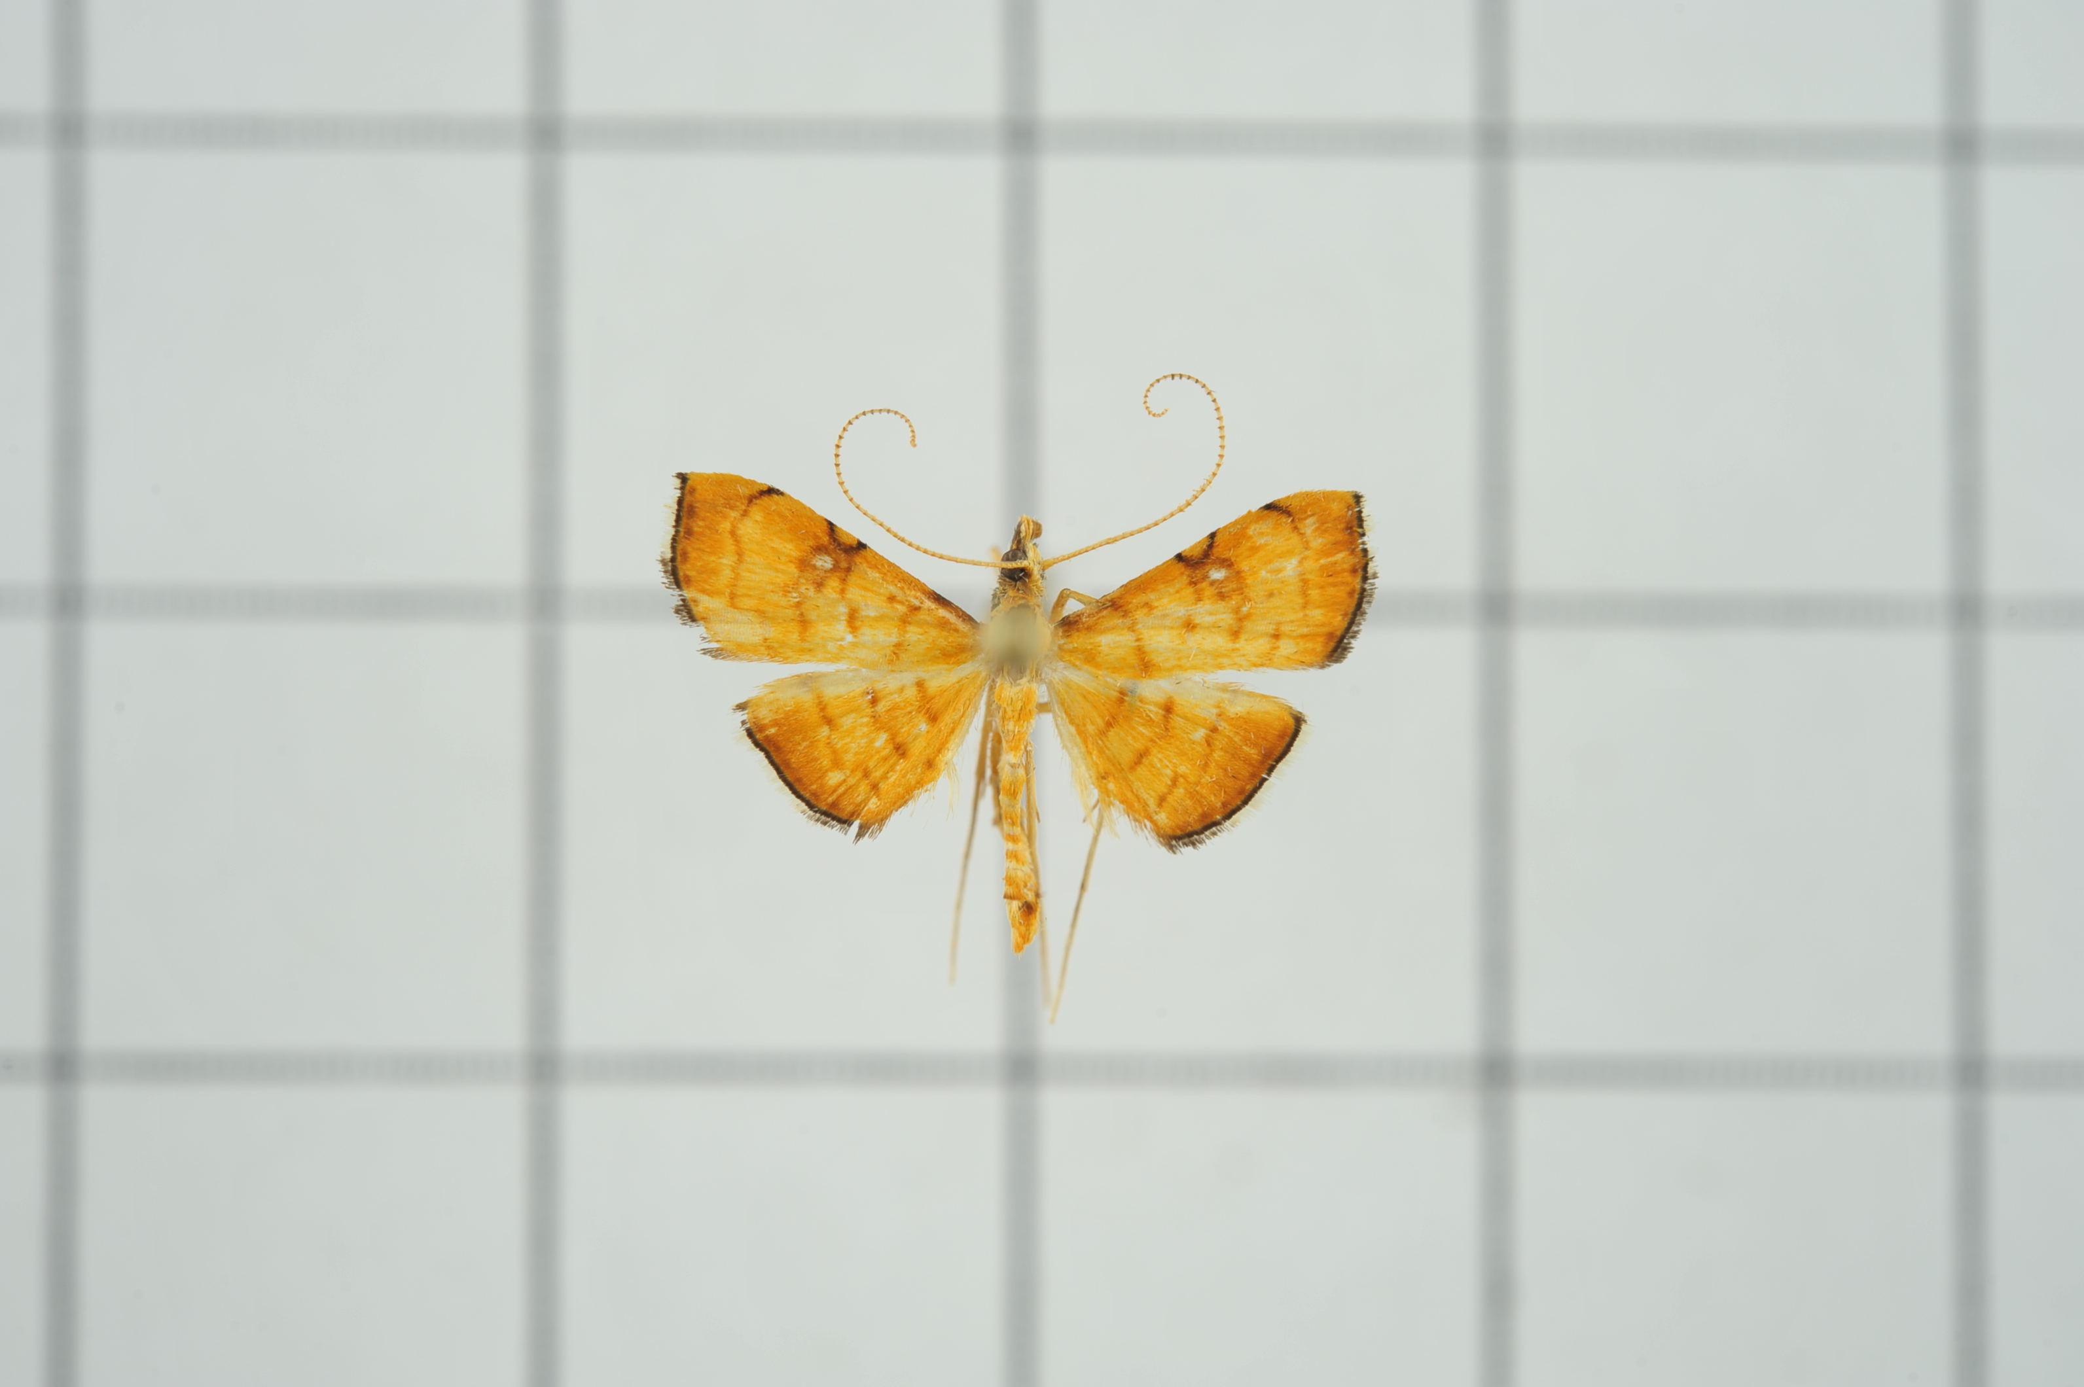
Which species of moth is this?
Mabra nigriscripta
